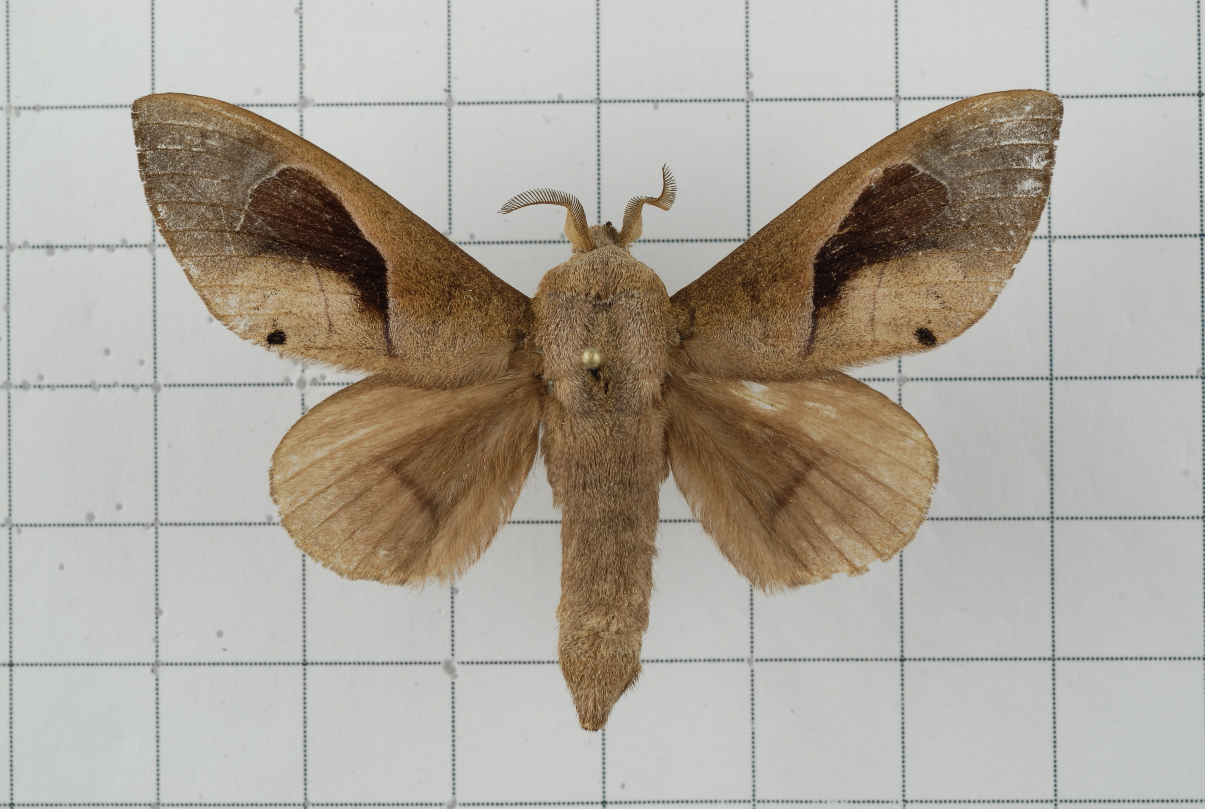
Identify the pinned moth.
Paralebeda femorata mirabilis
